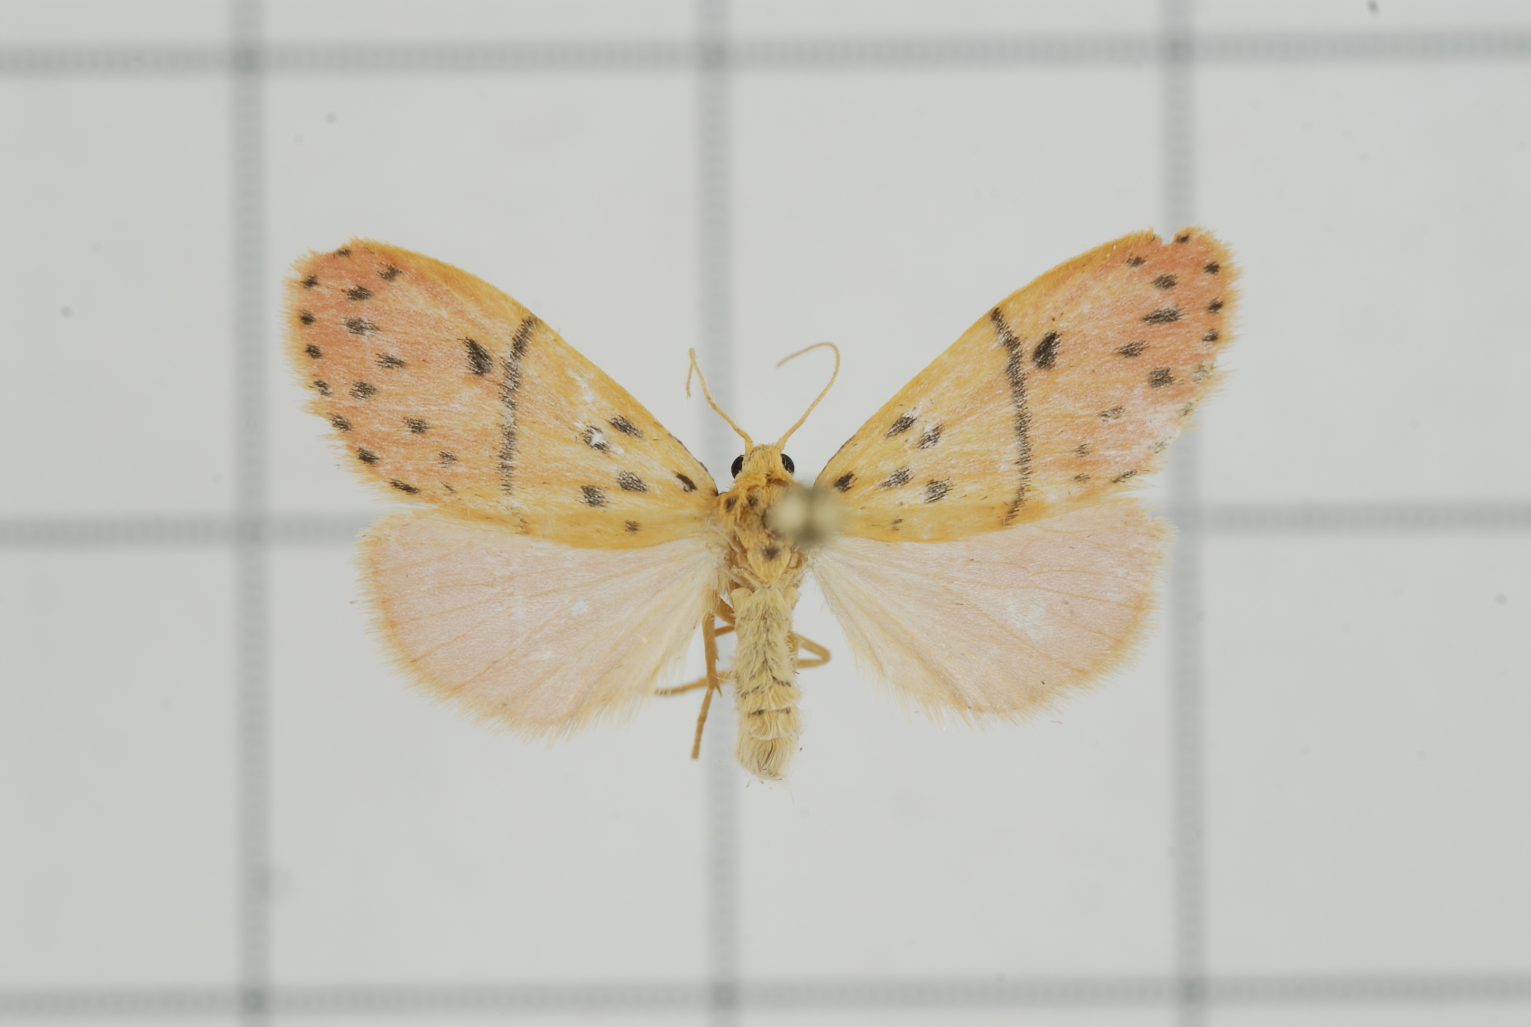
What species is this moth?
Miltochrista arcuata
